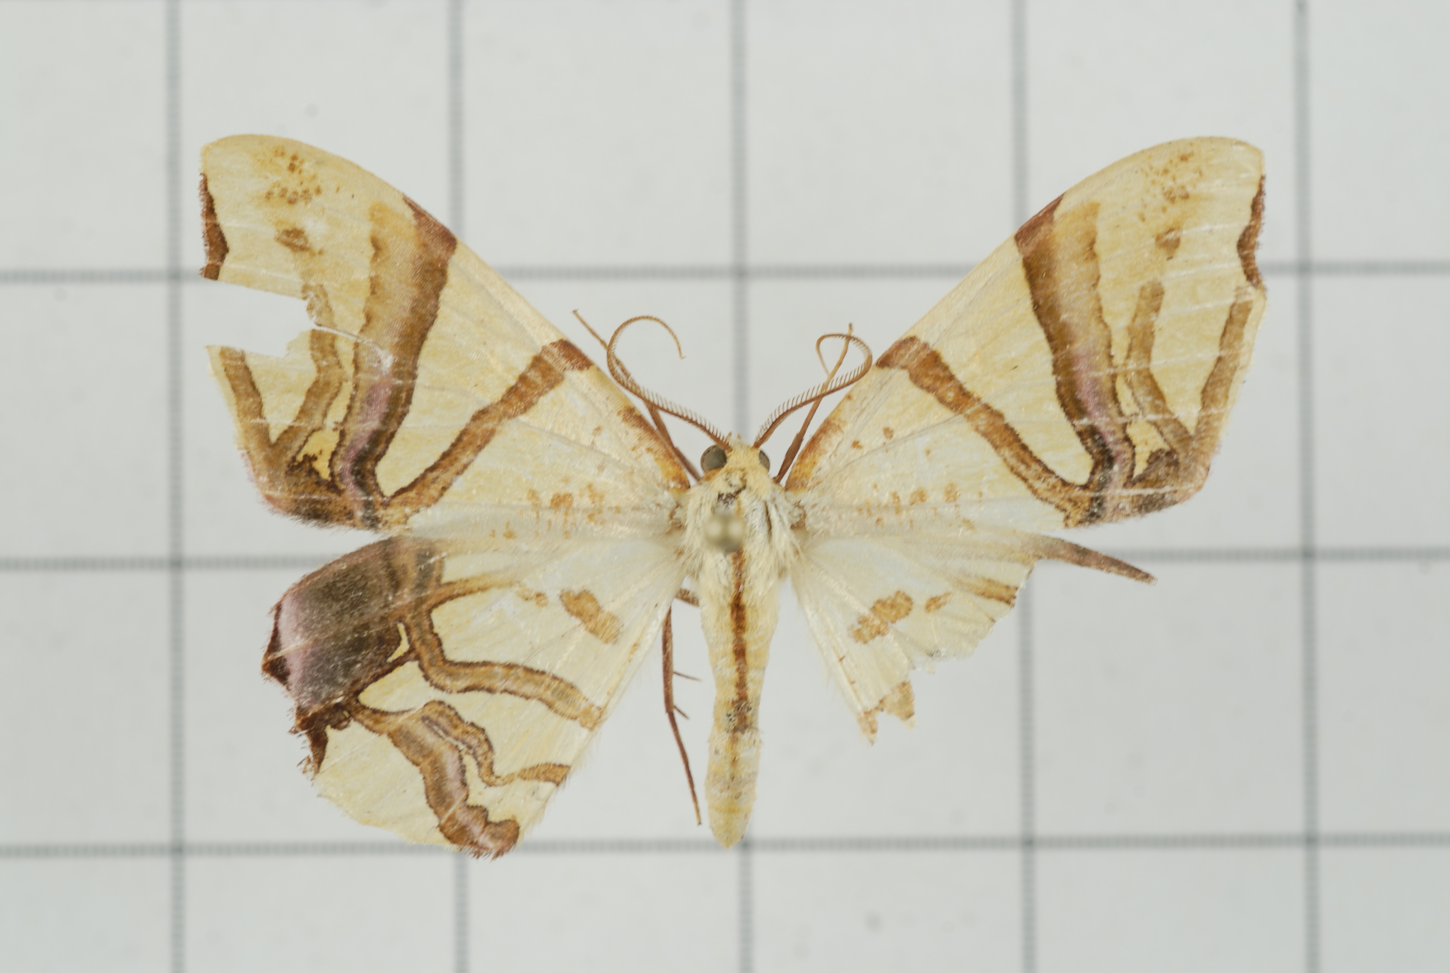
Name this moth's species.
Trotocraspeda divaricata
